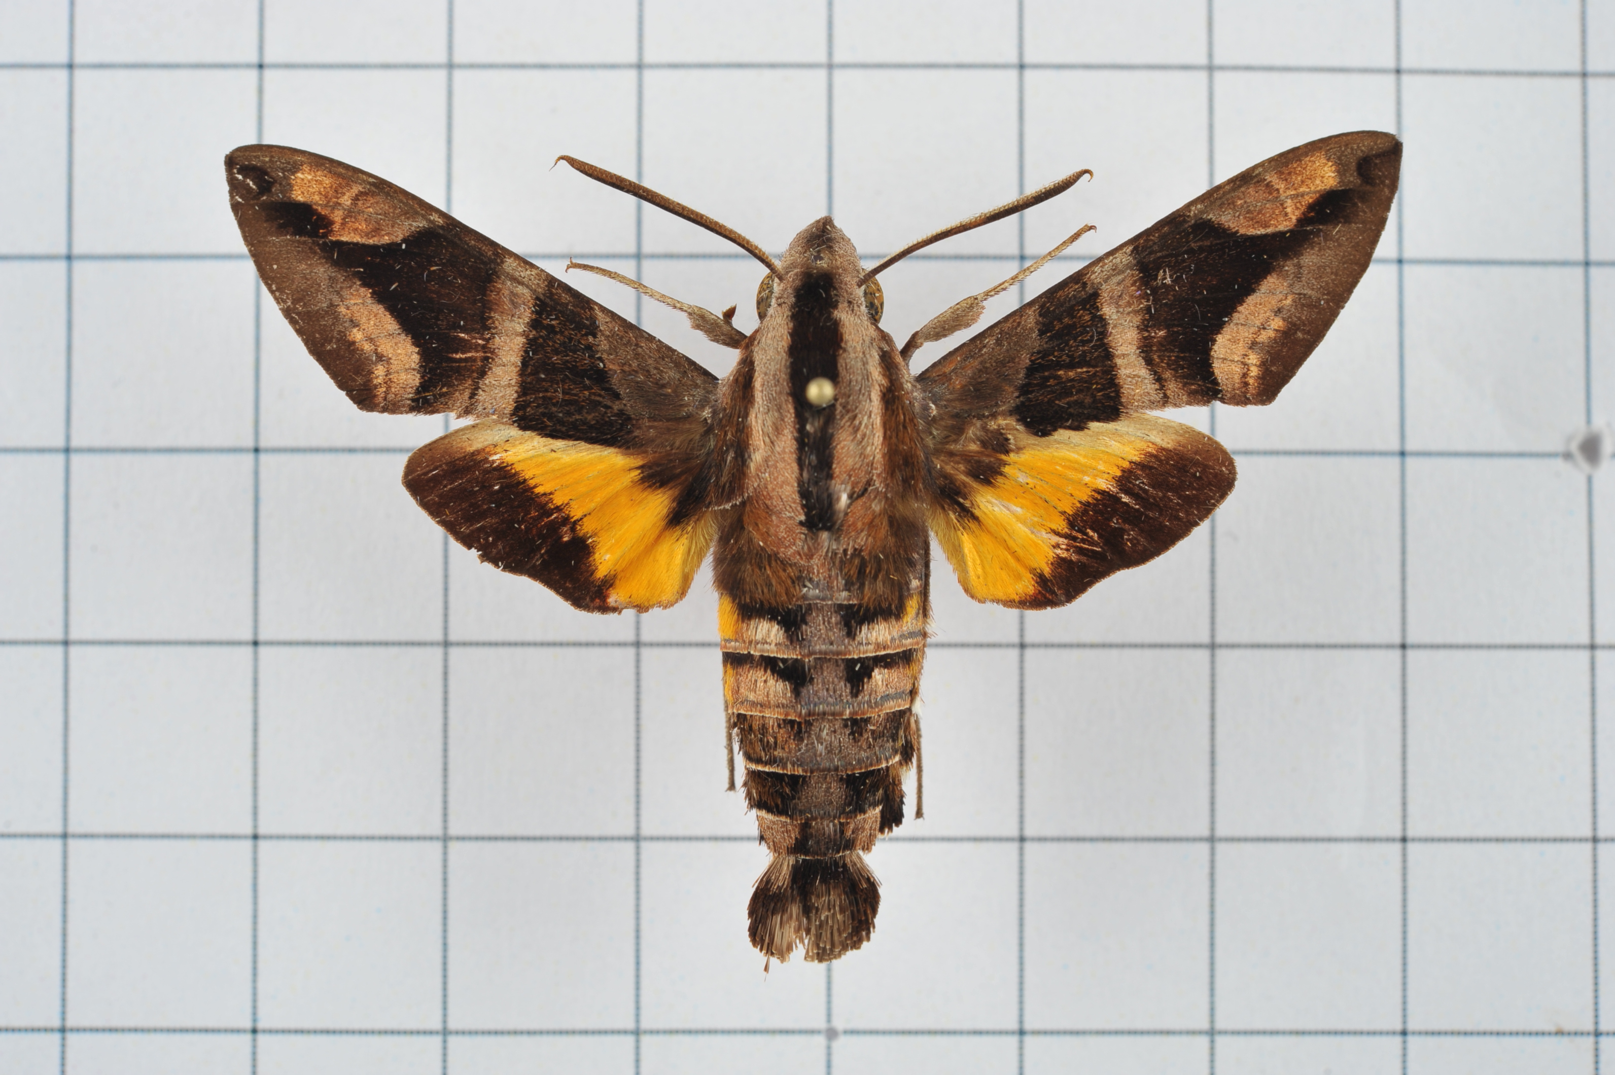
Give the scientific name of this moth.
Macroglossum mitchellii imperator
